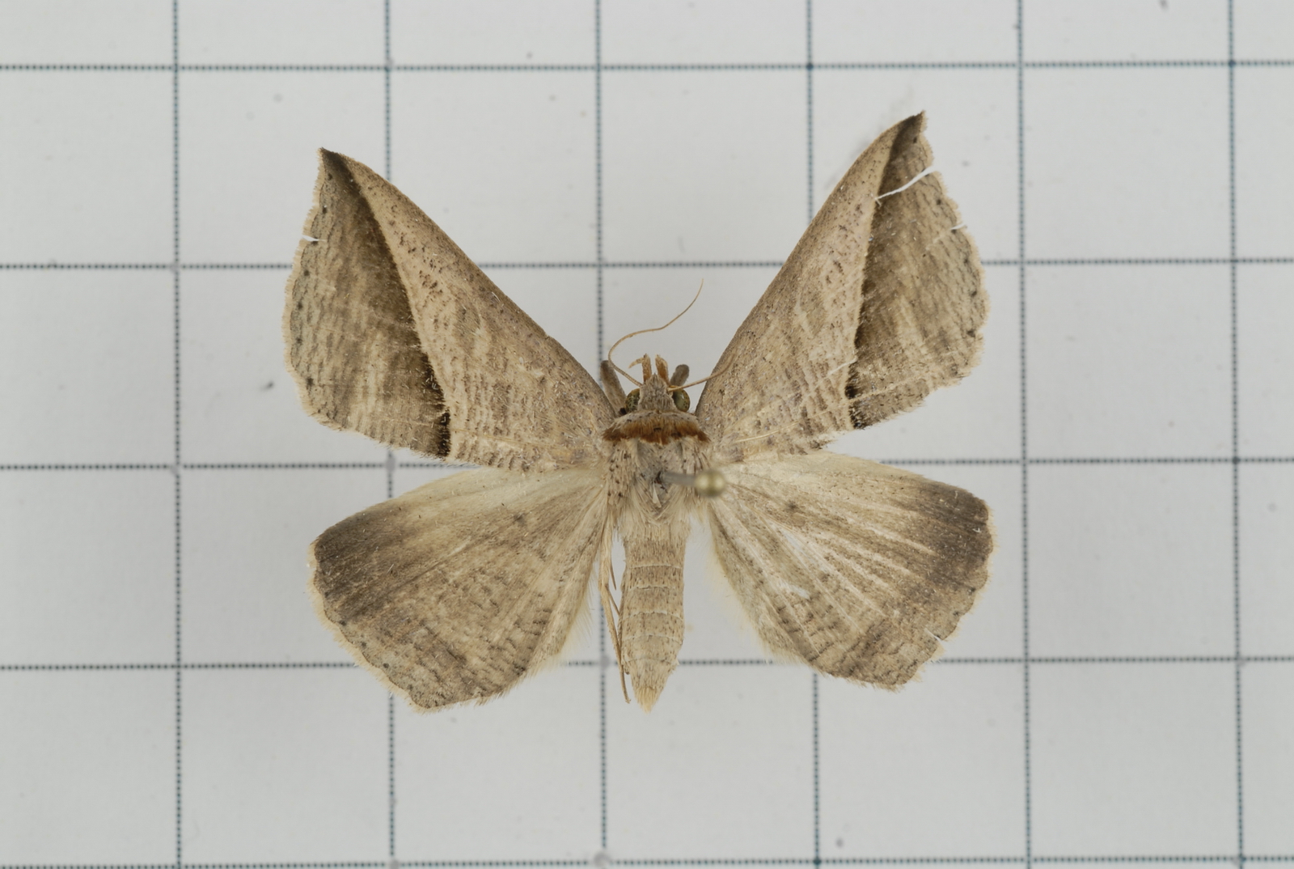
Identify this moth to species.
Dierna strigata
